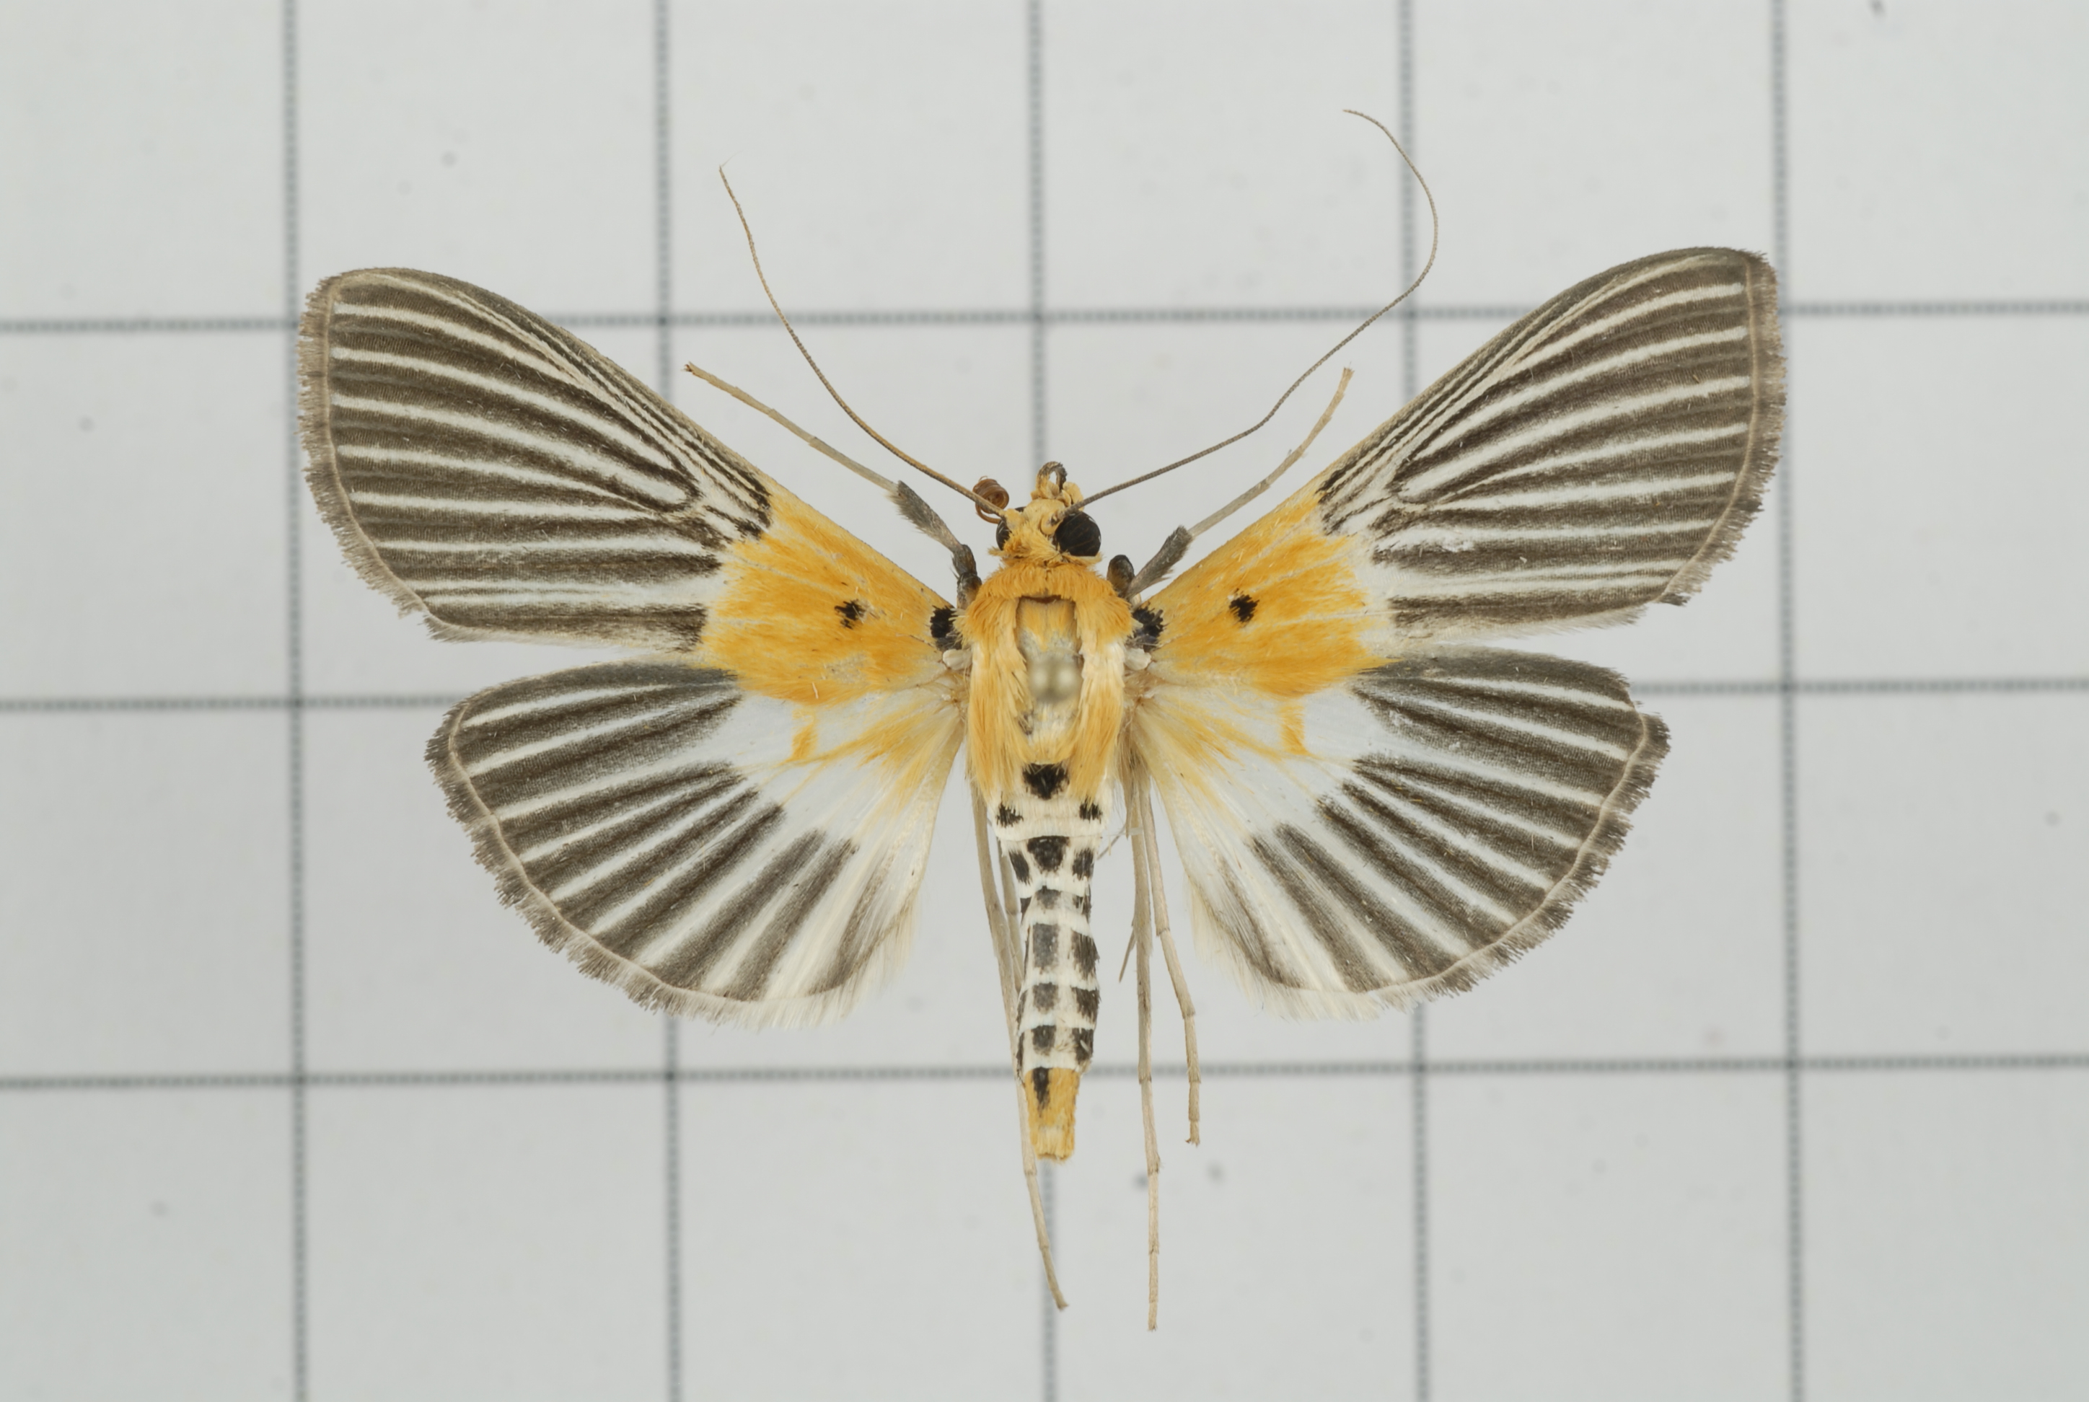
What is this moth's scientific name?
Nevrina procopia
